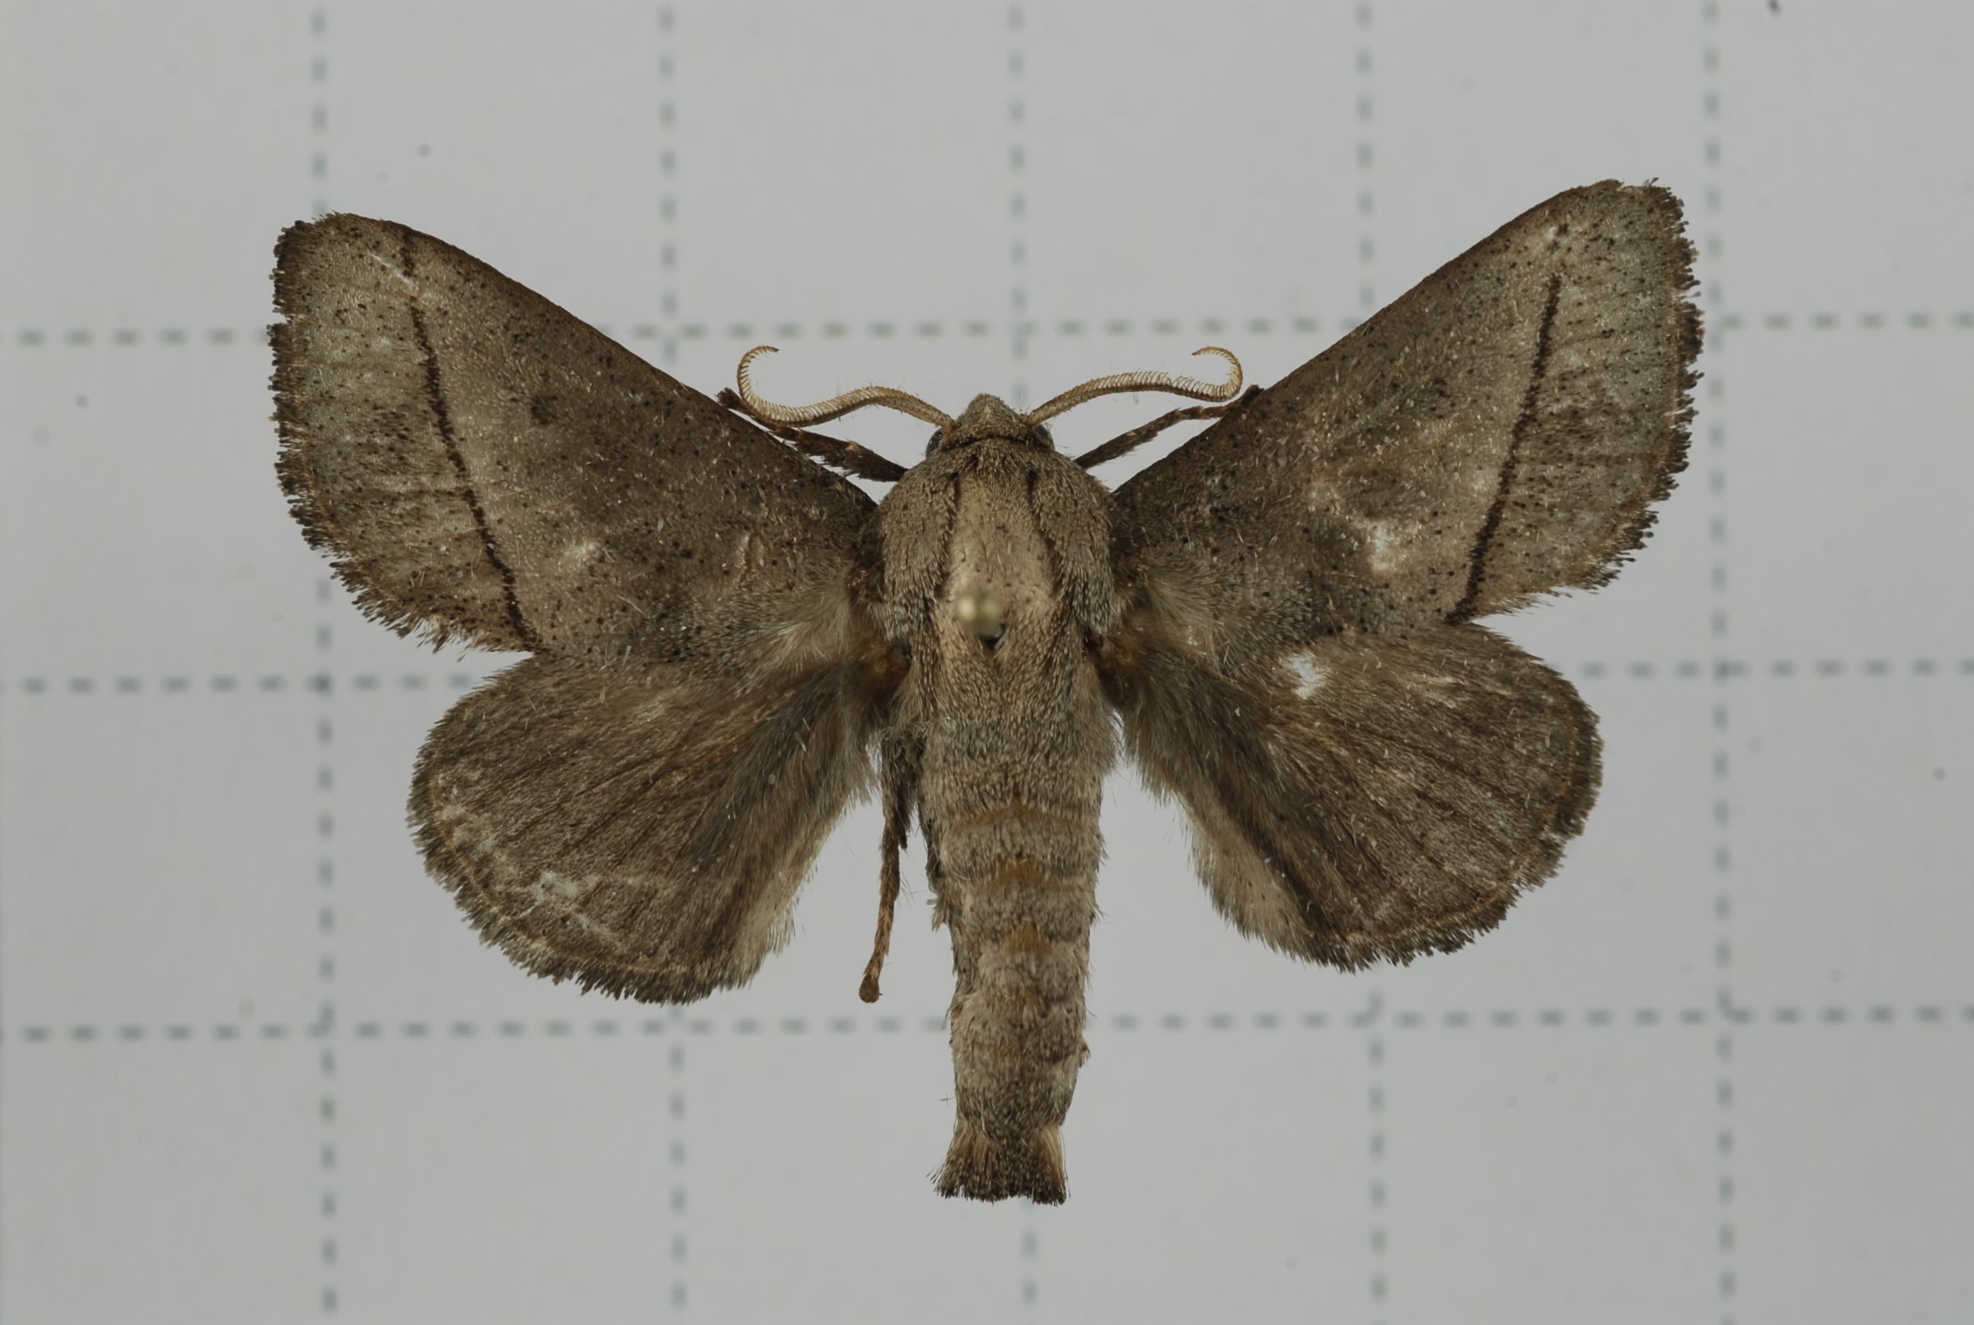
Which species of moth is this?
Thosea sinensis
